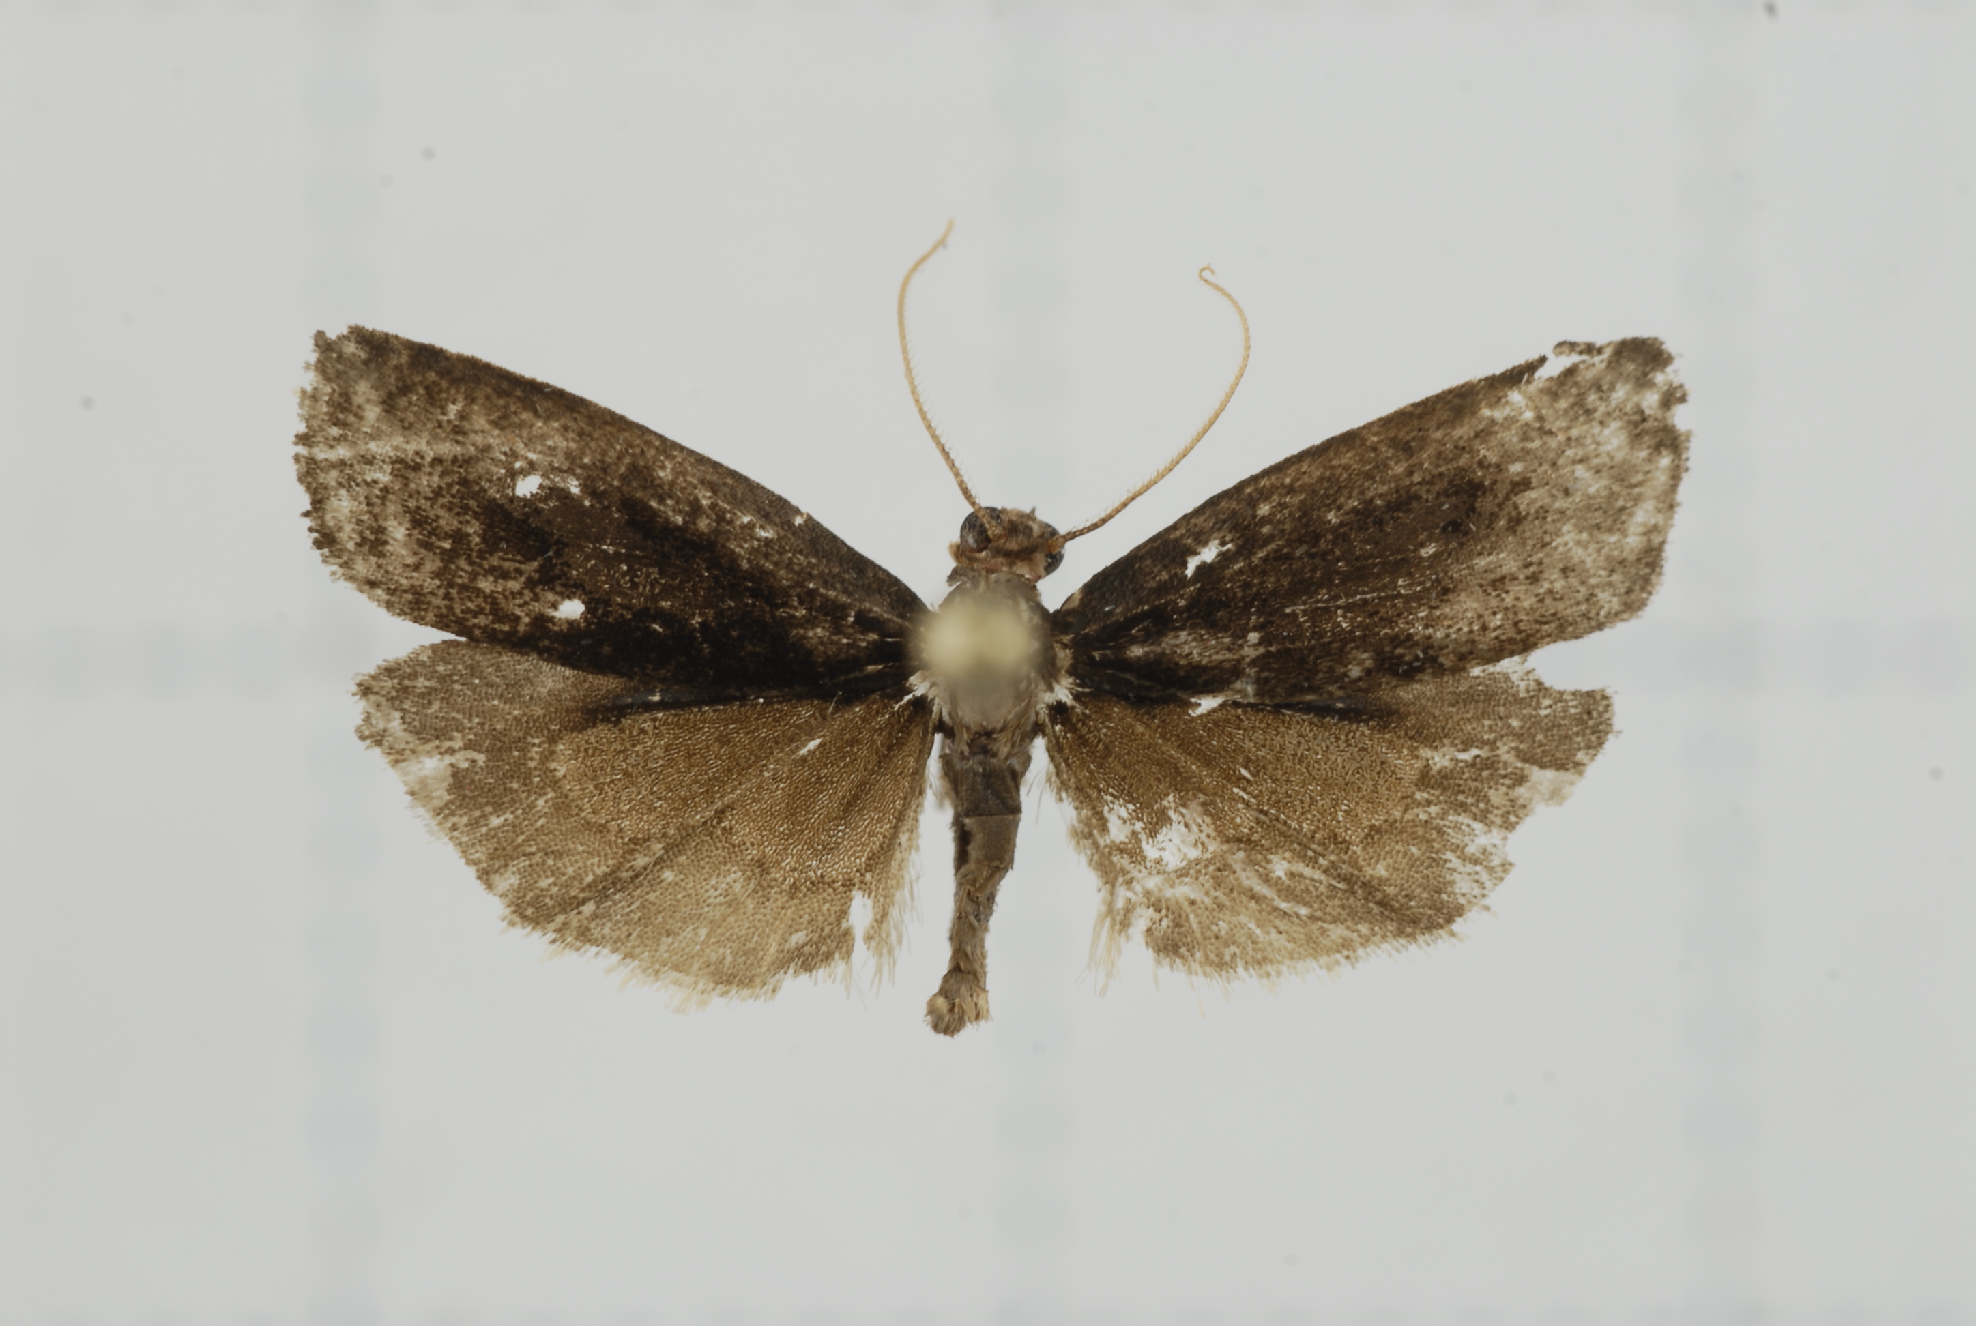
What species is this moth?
Blavia scoteola
